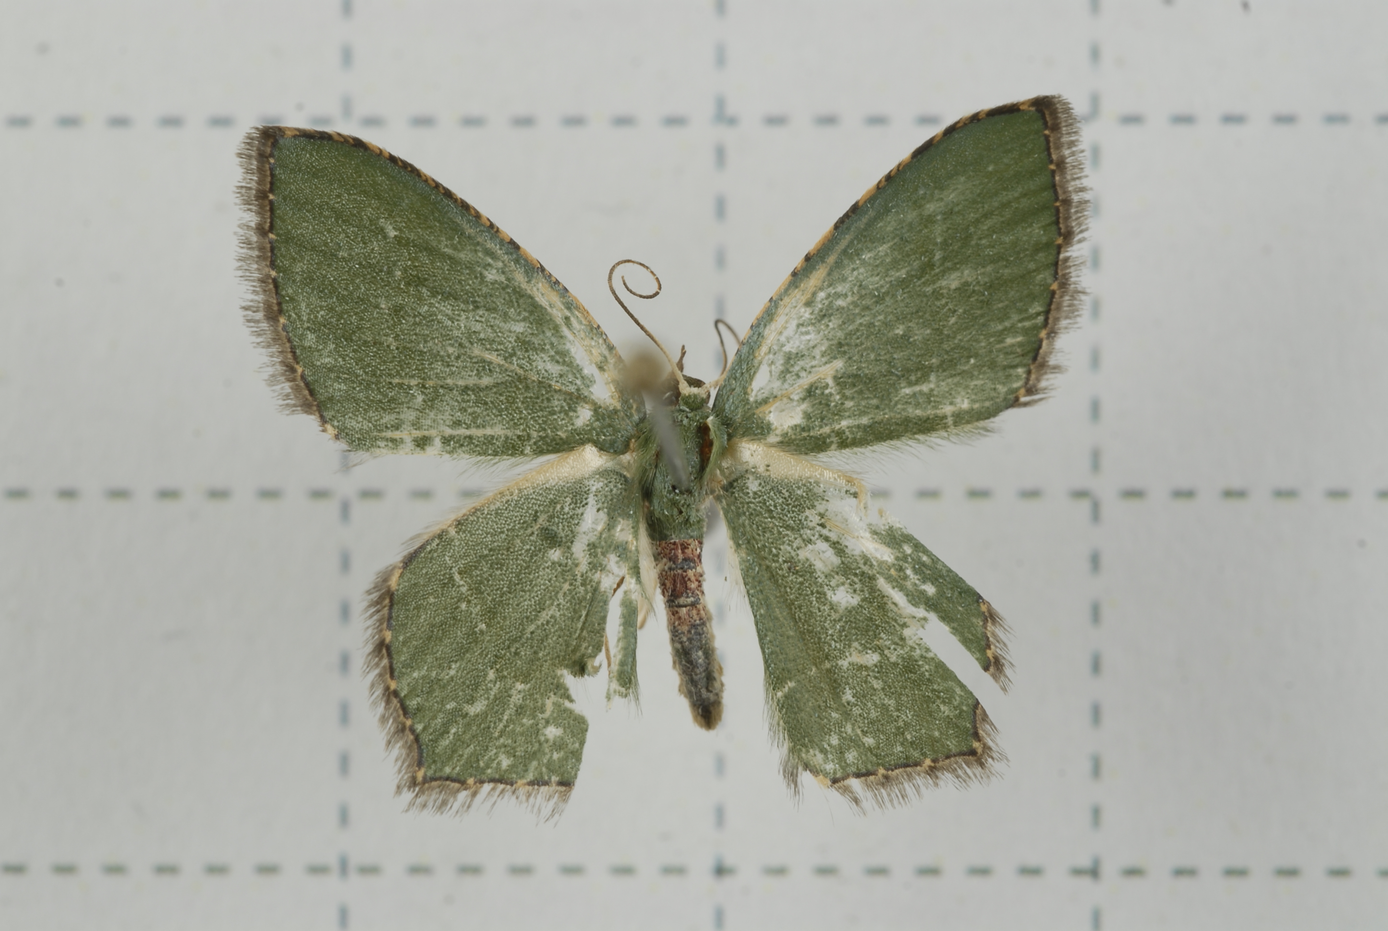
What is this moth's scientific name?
Hemithea pallidimunda
